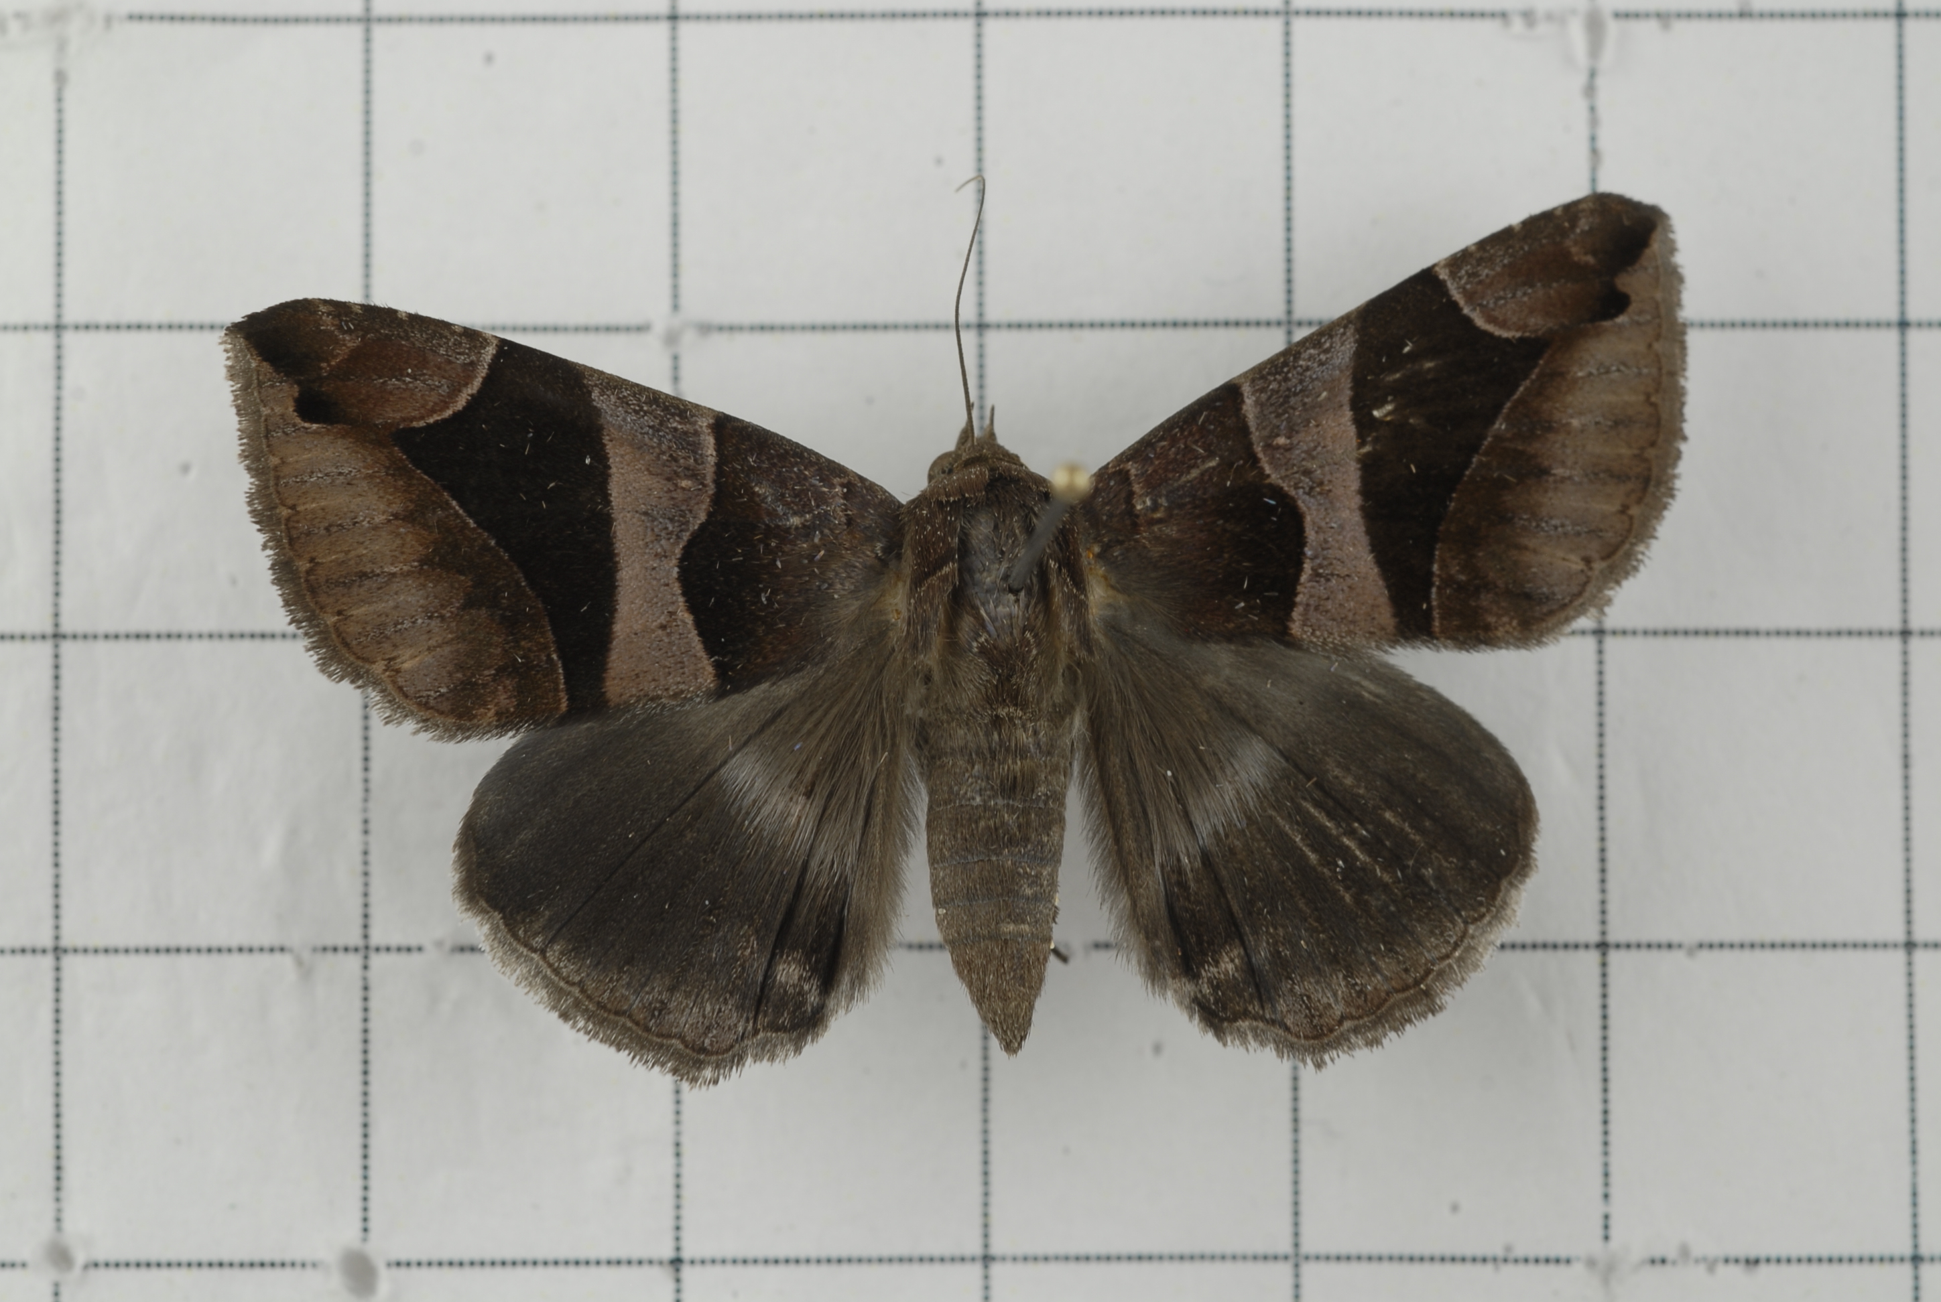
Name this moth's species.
Bastilla arcuata
